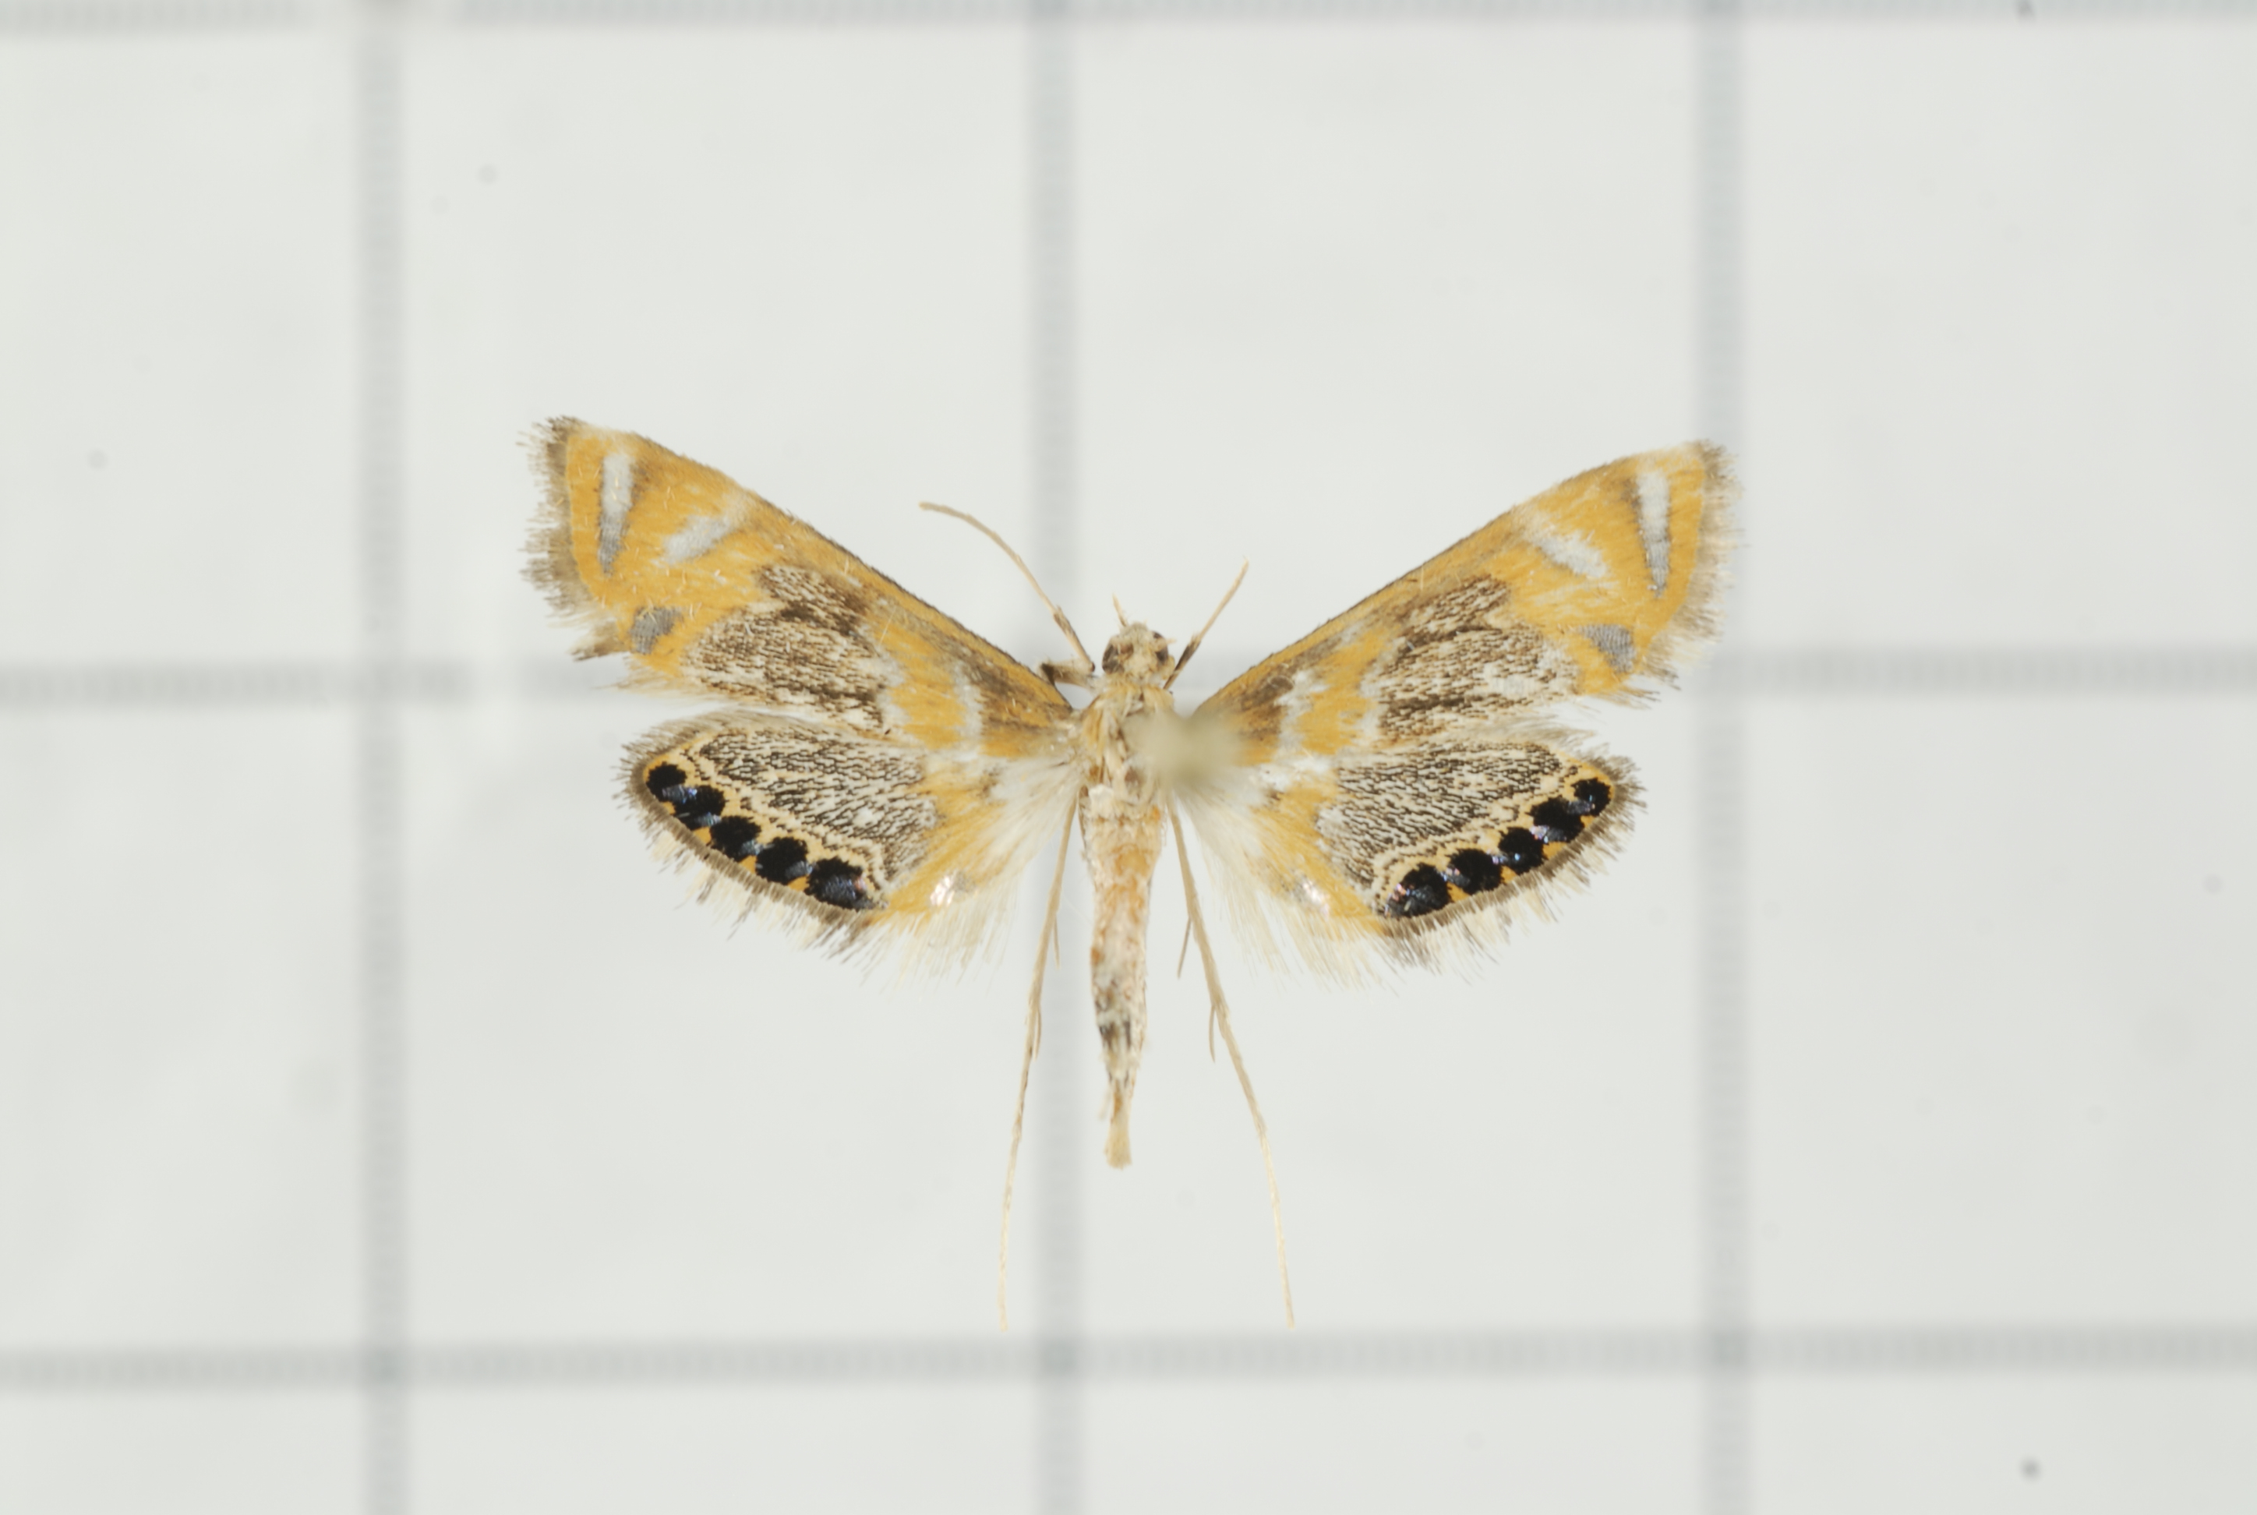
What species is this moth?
Nymphicula yoshiyasui
